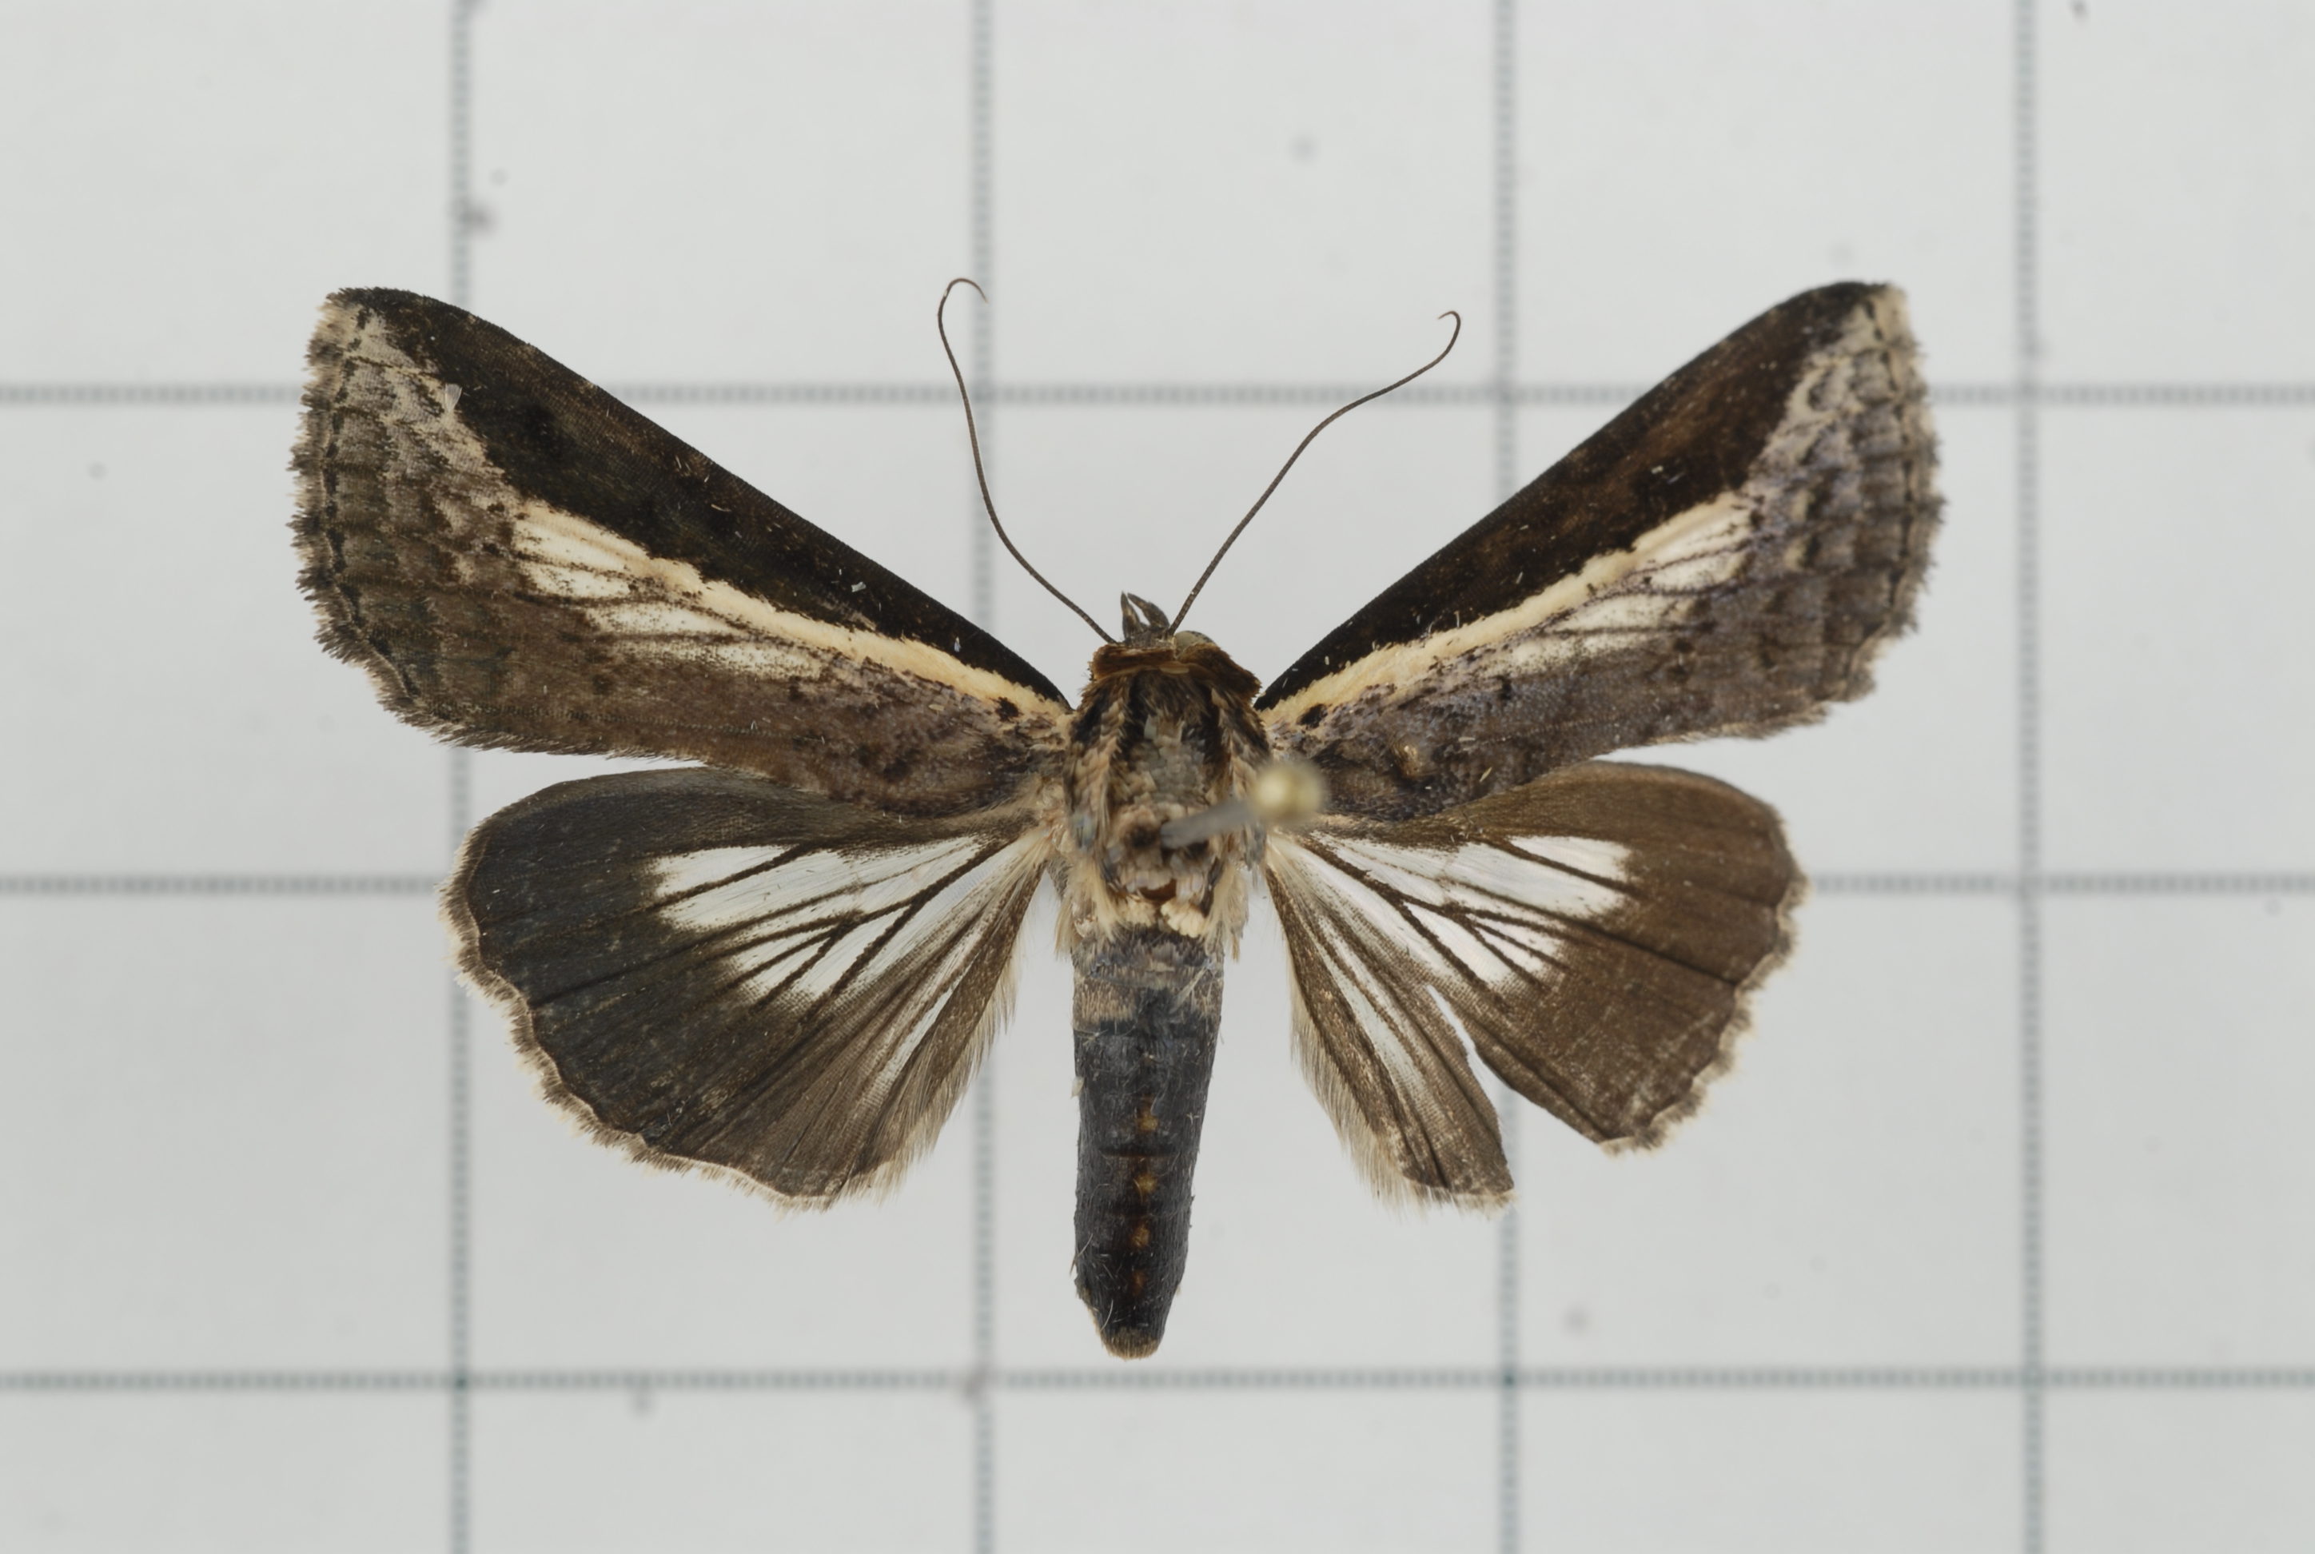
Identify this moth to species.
Lophoptera trigonoprocessa
